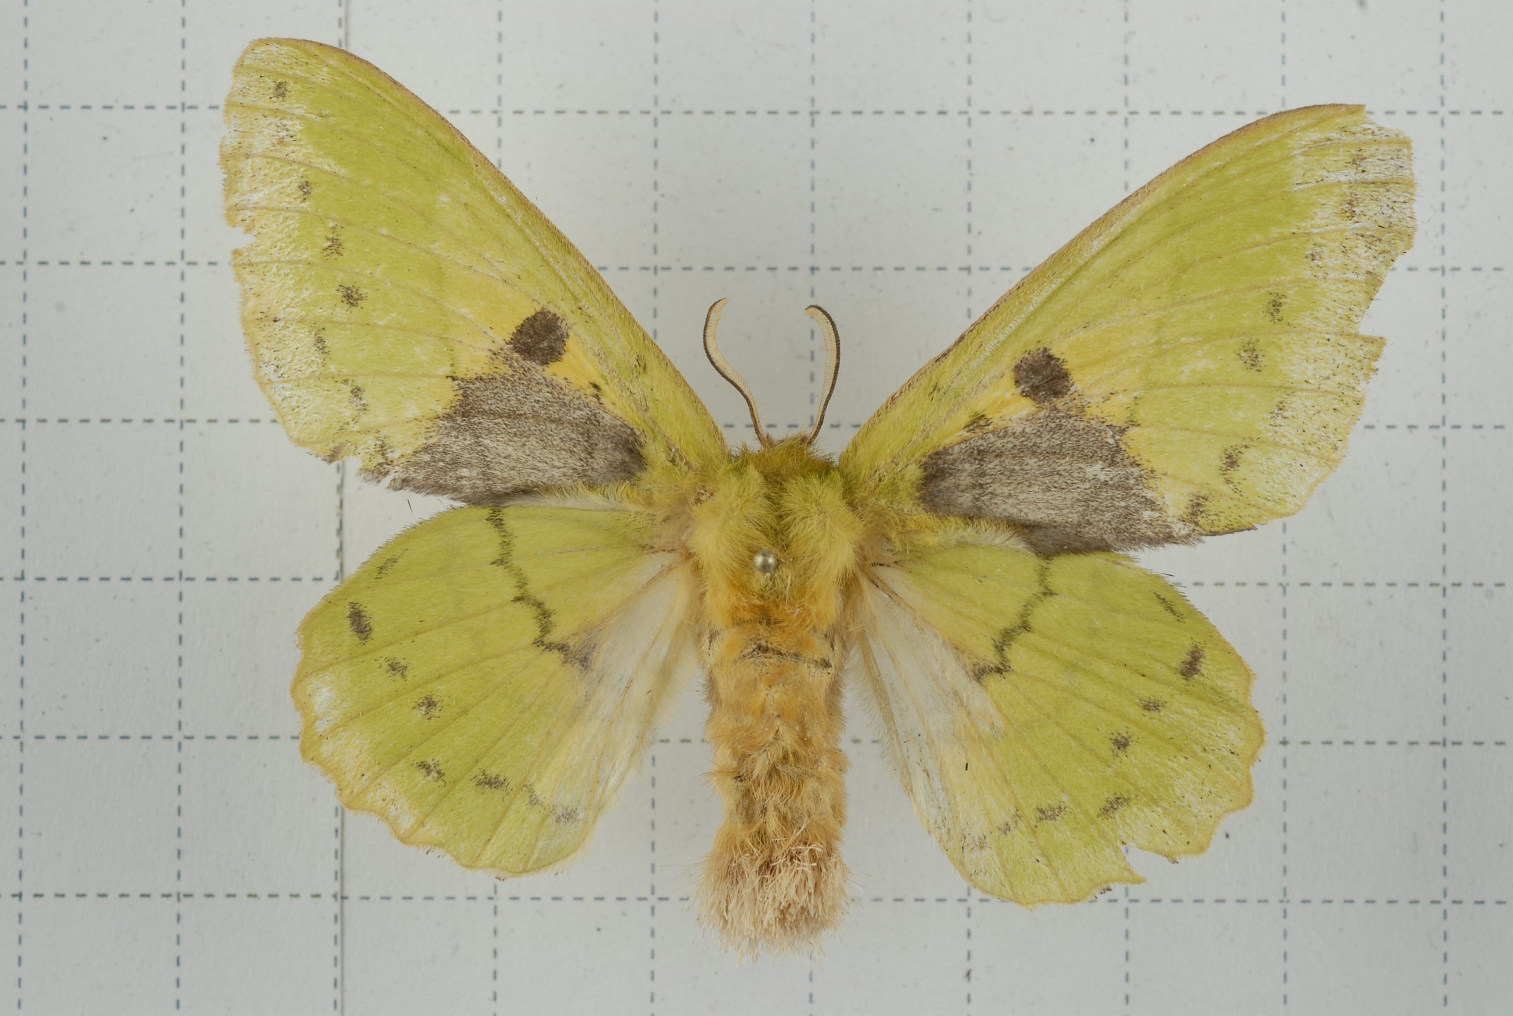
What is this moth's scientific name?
Trabala vishnou guttata
